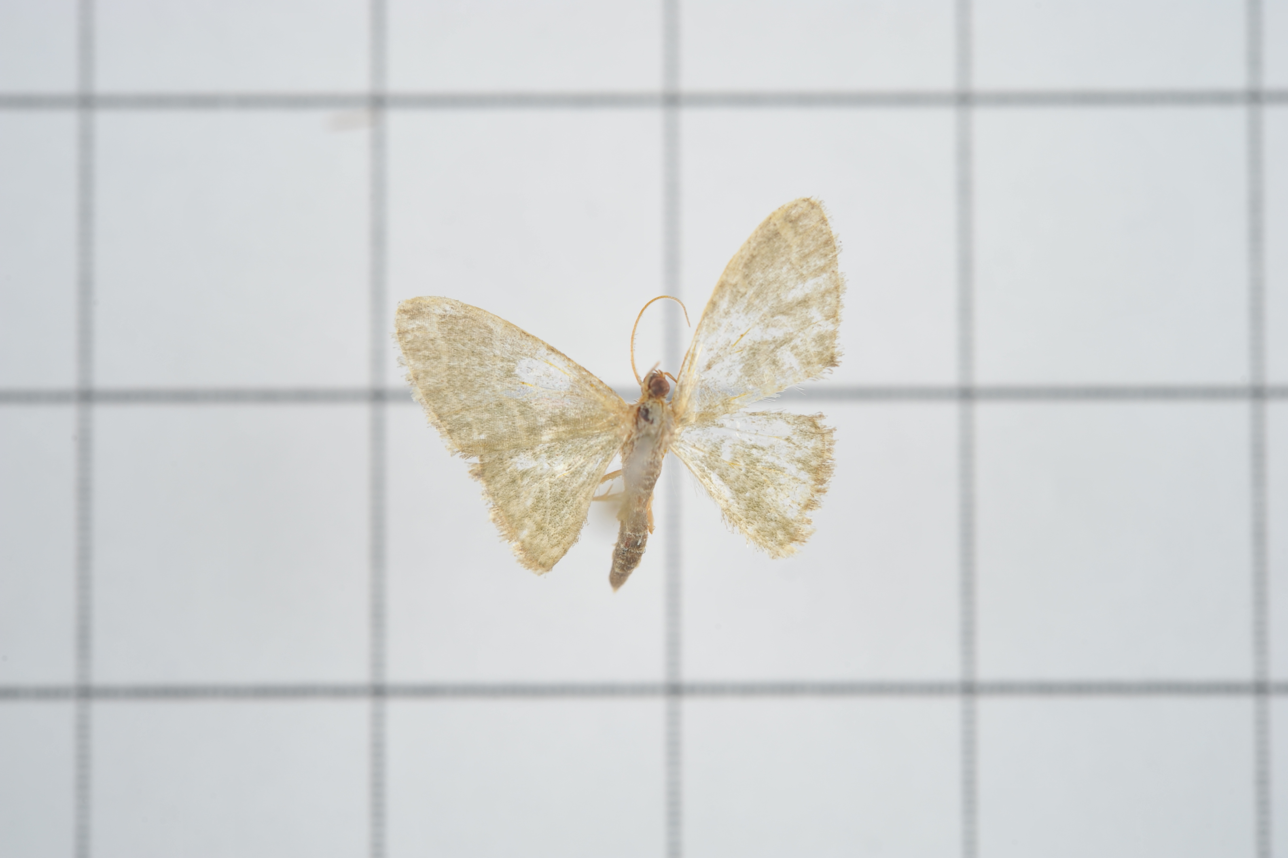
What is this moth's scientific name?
Lophophleps purpurea
